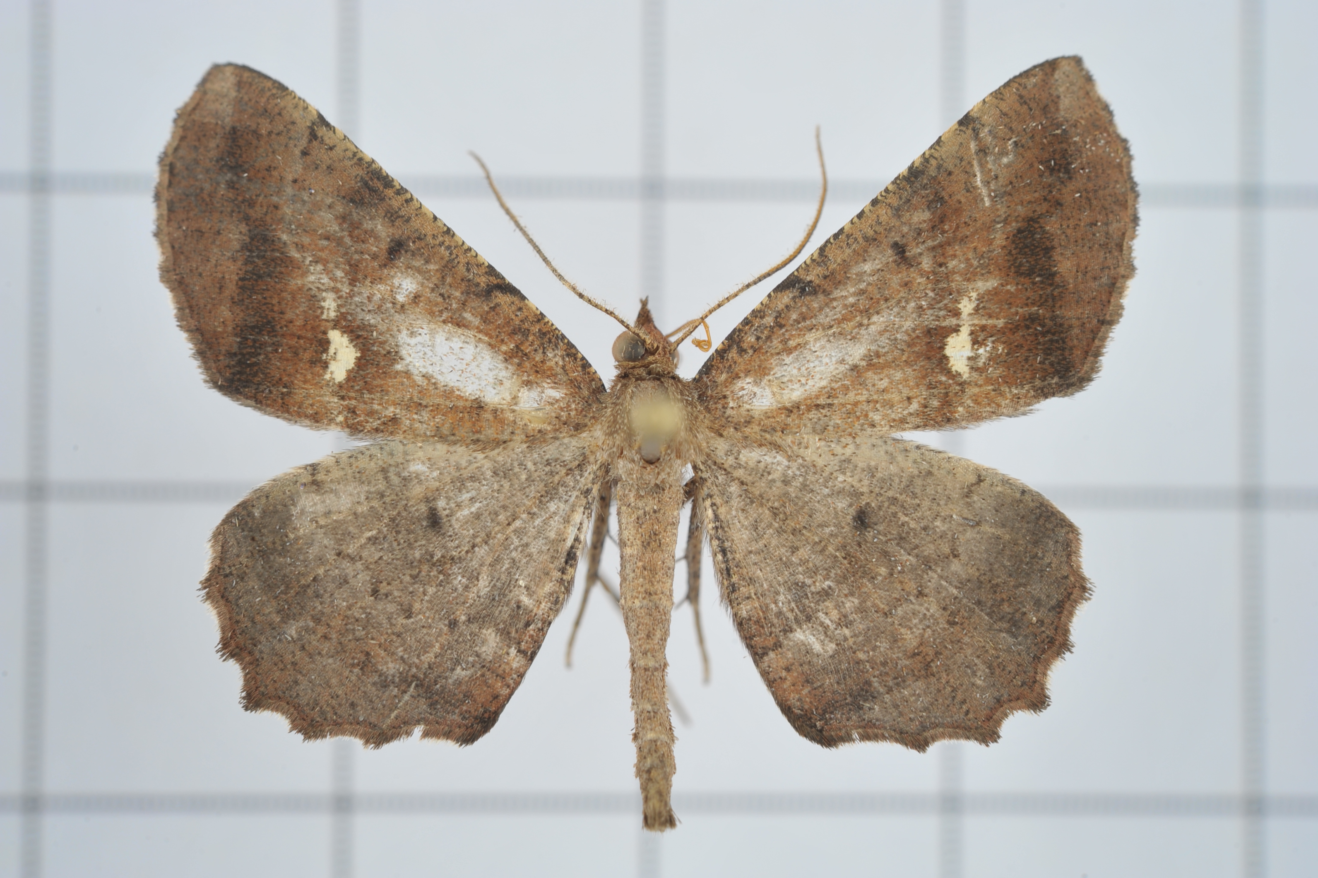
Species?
Xerodes obscura
